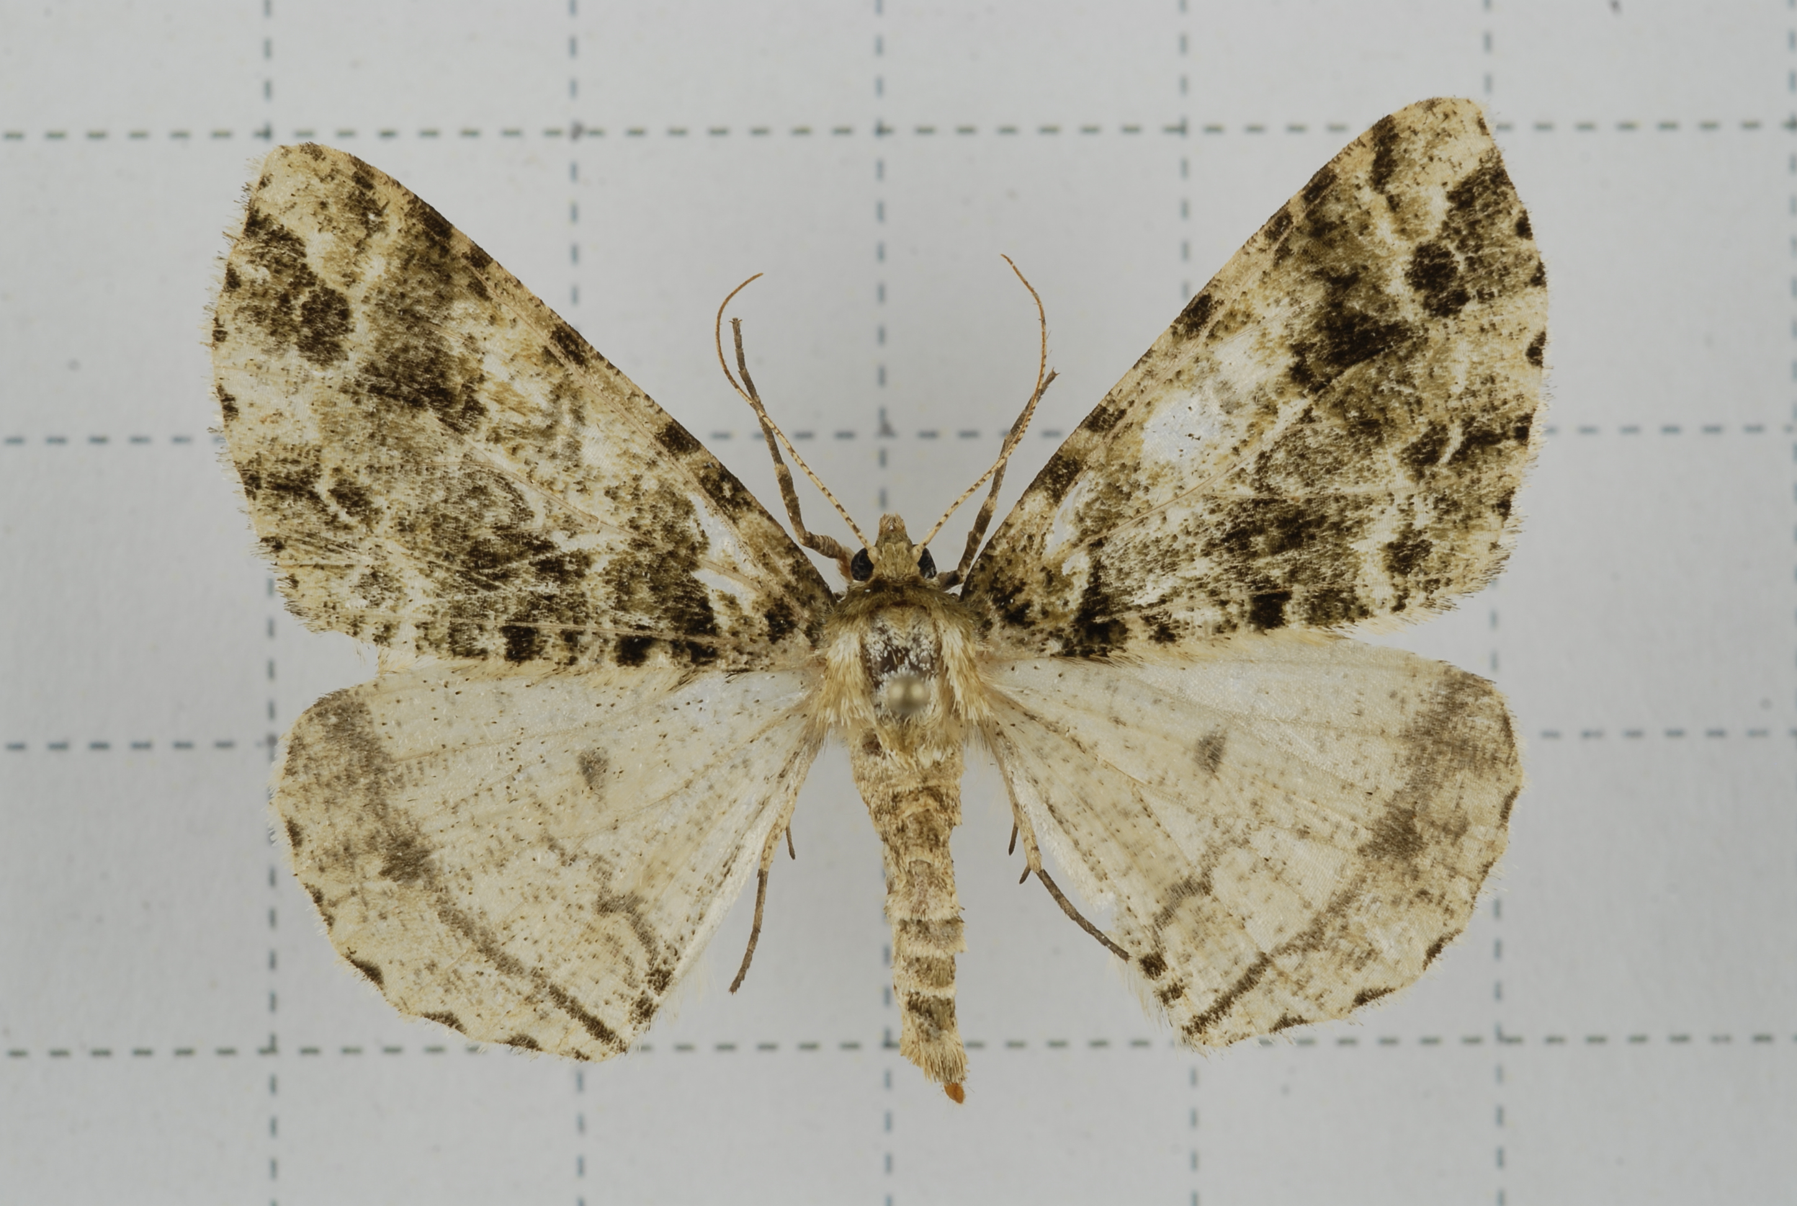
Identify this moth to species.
Arichanna marginata
